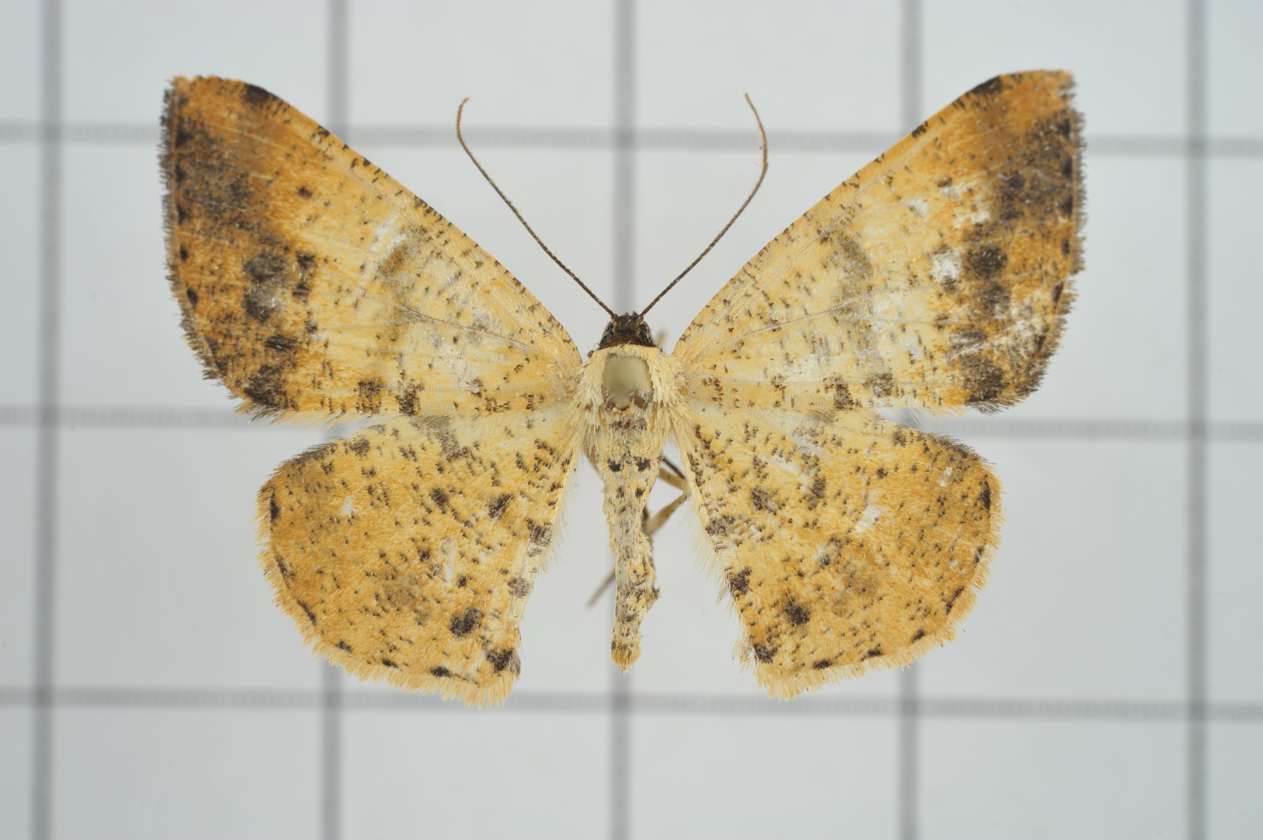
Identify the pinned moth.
Lophobates inchoata
